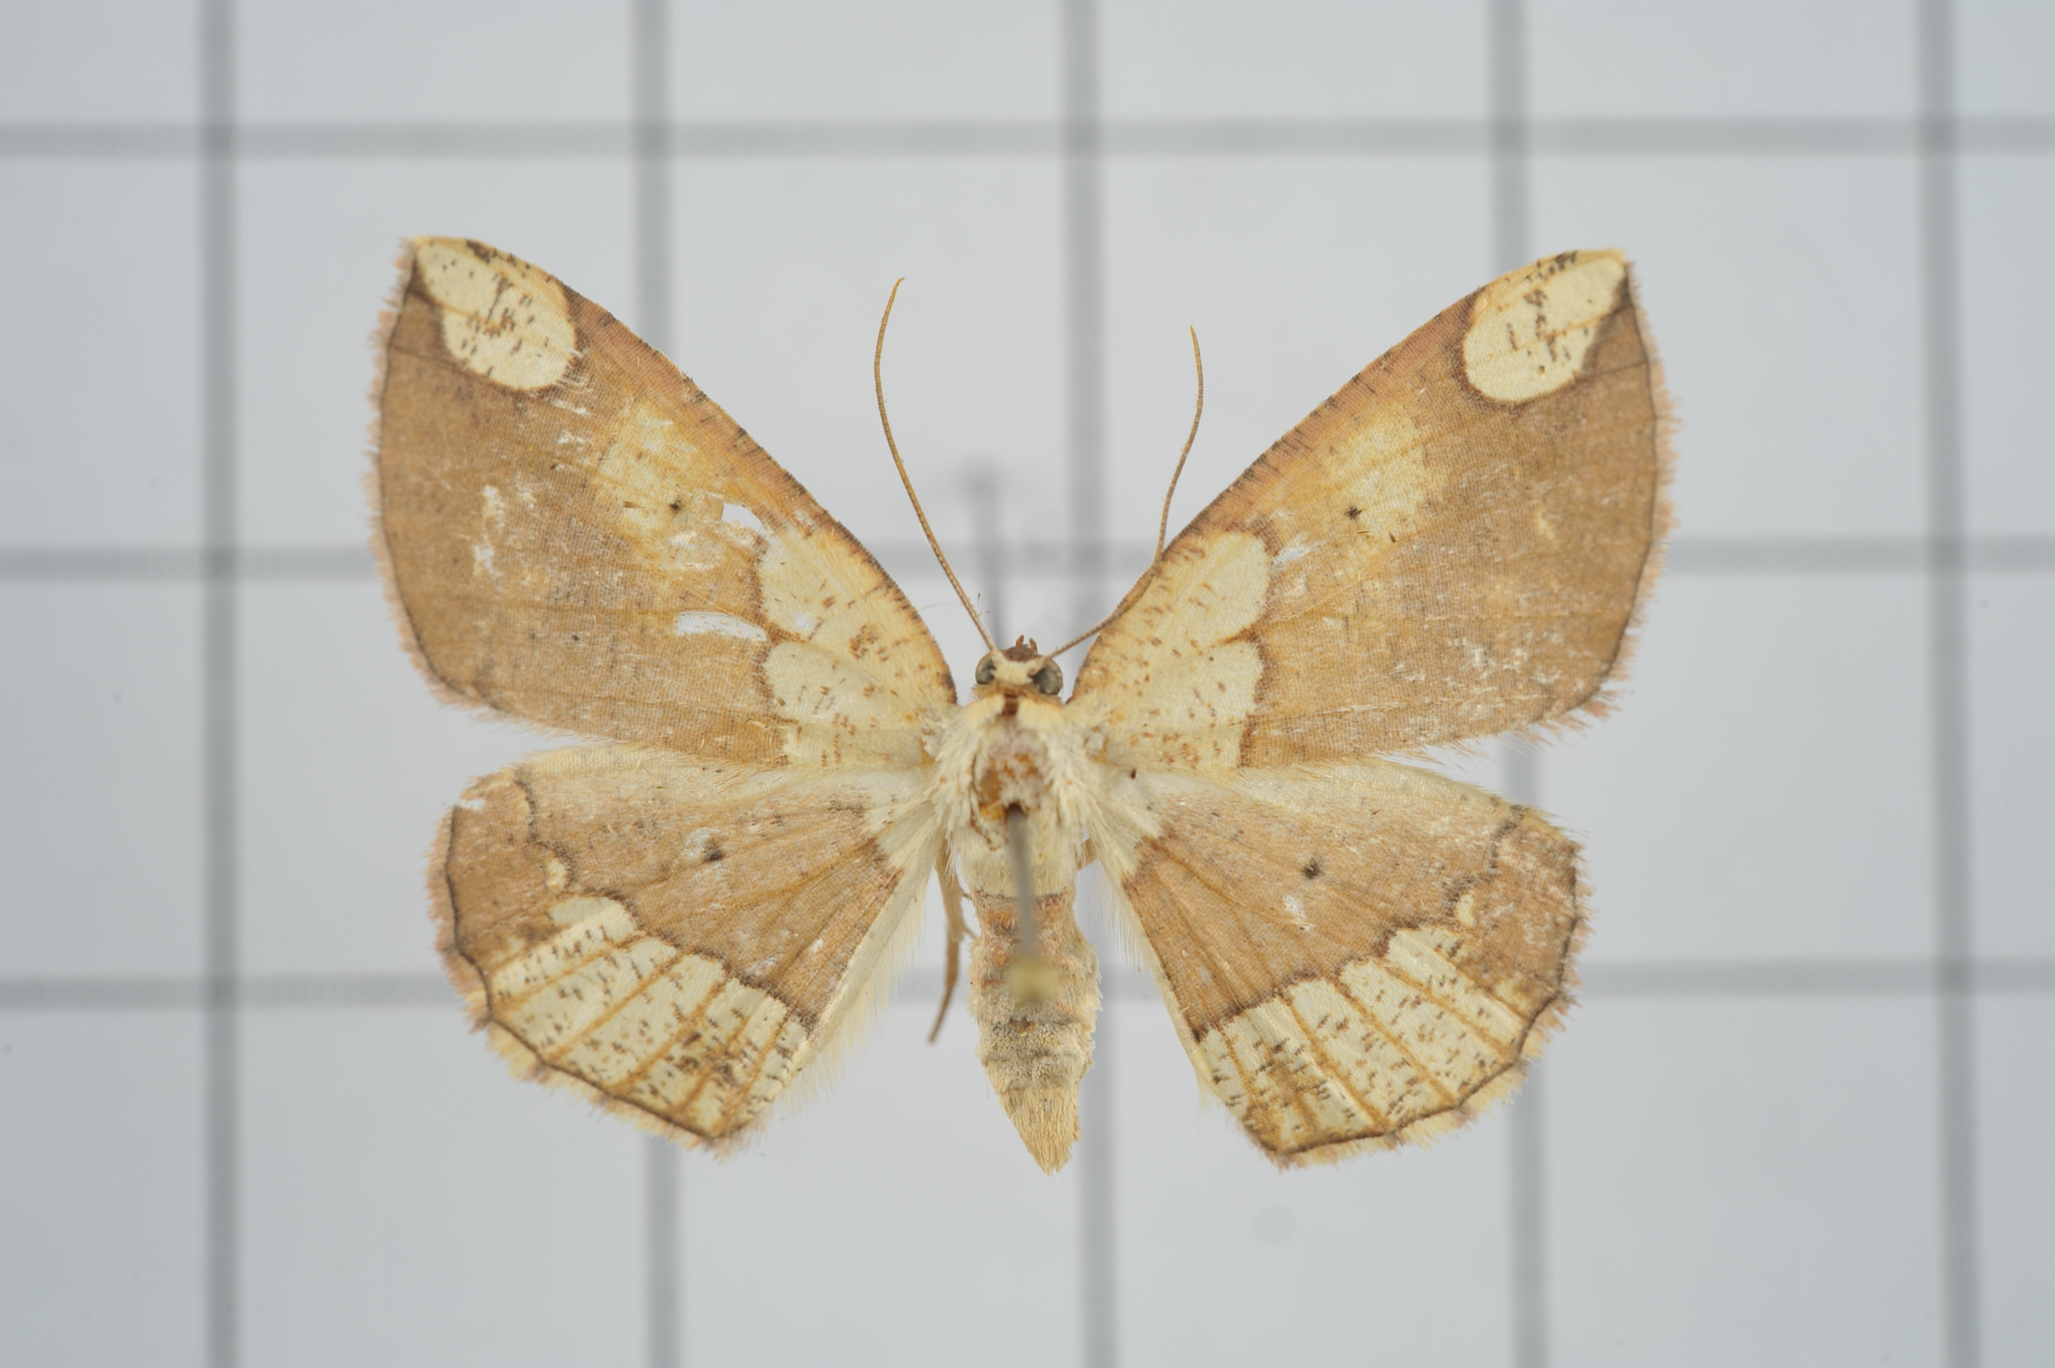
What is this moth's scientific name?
Platycerota particolor
